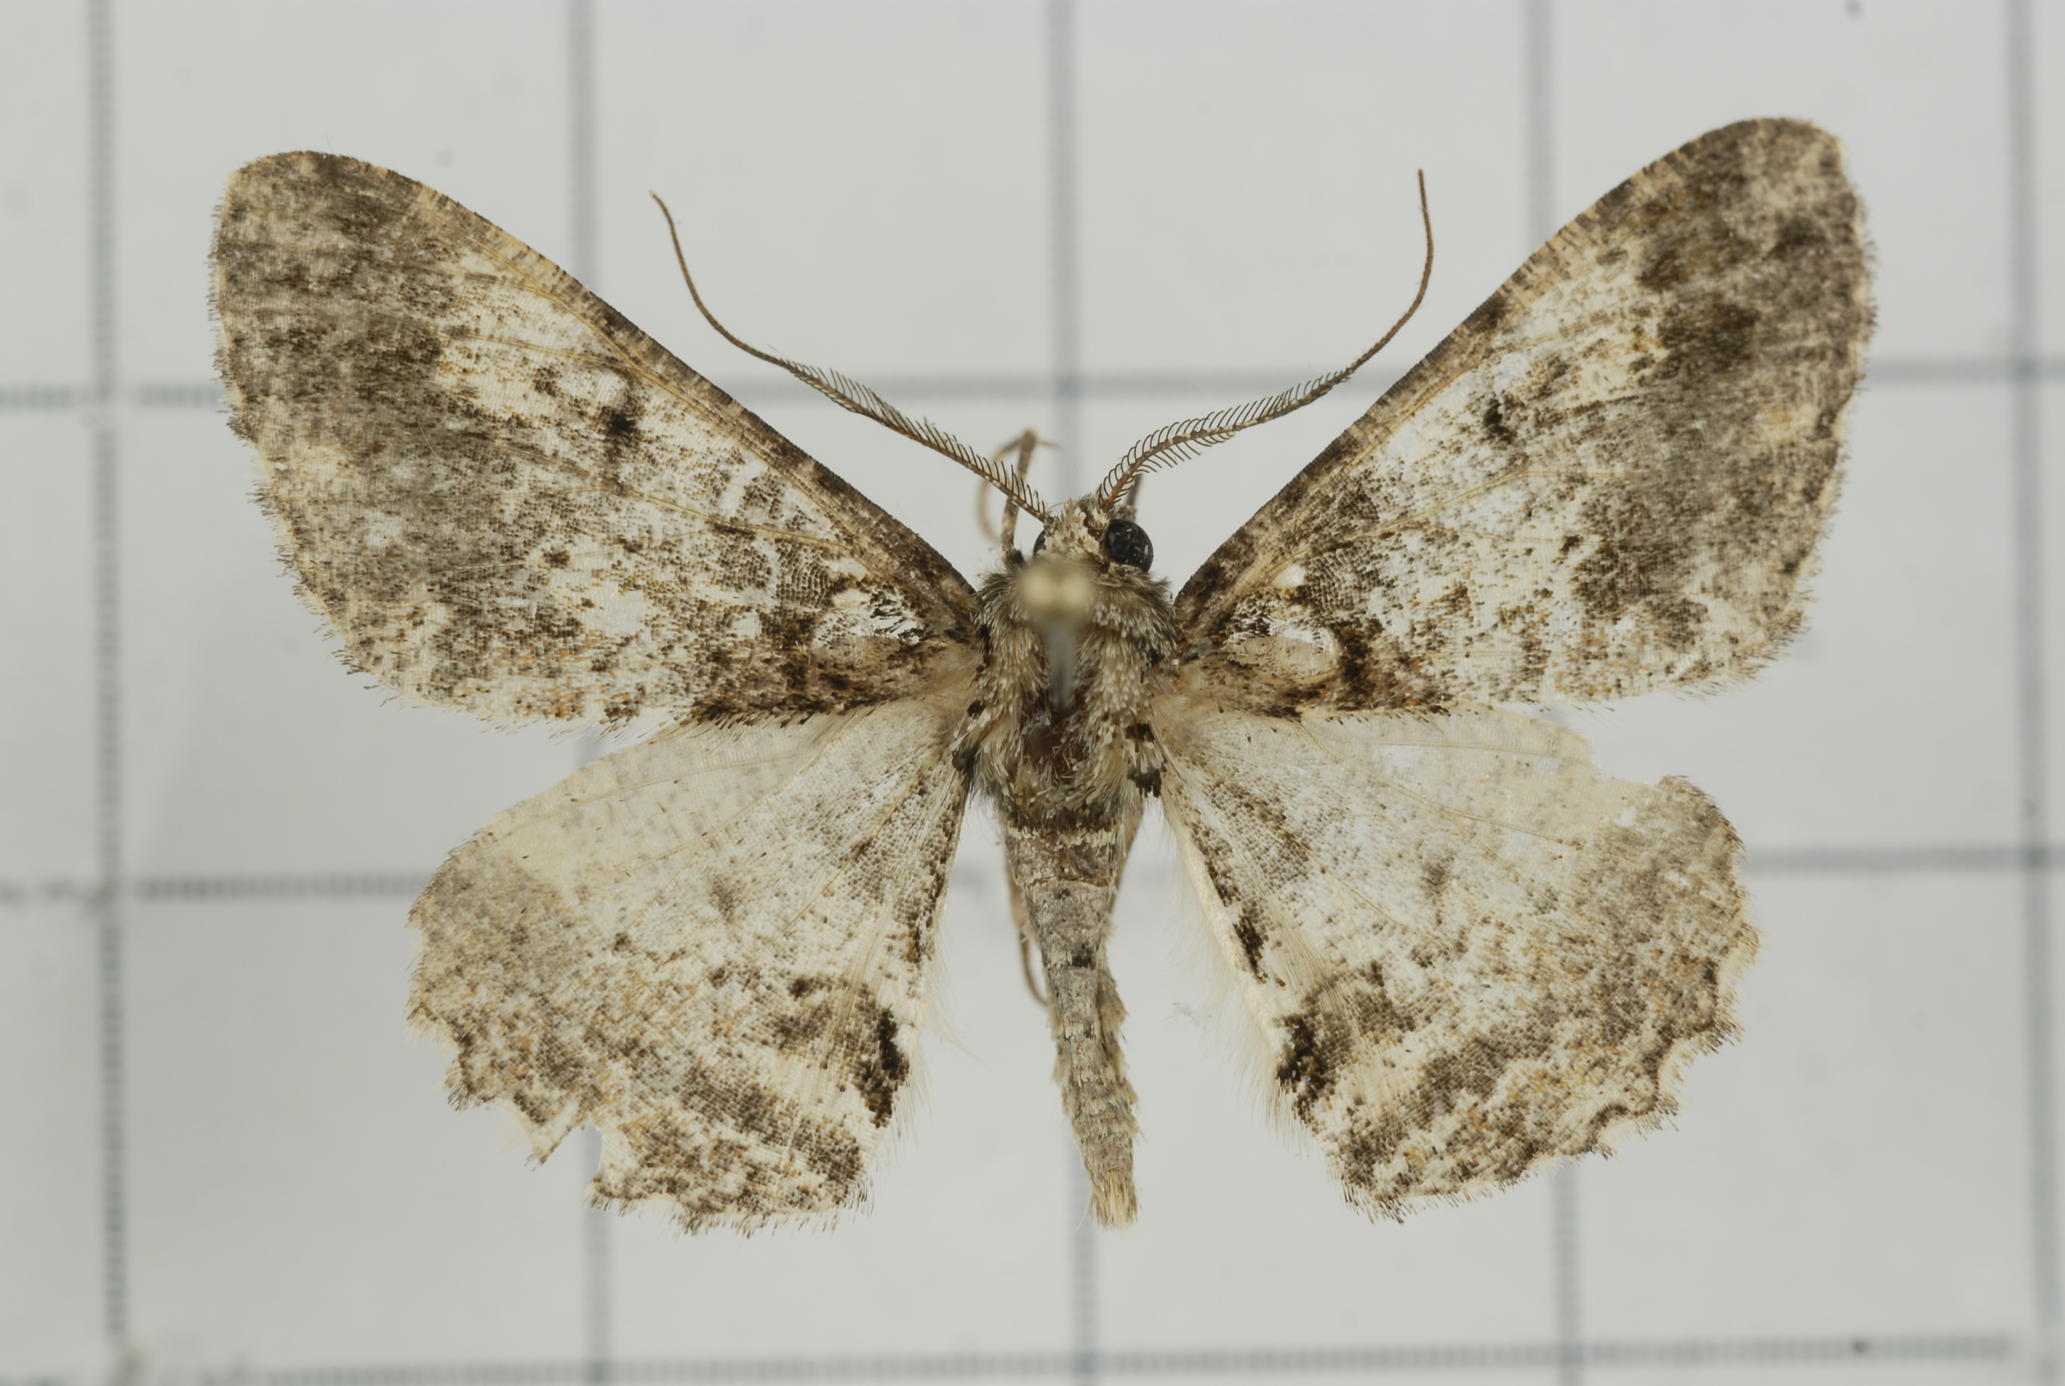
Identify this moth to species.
Alcis taiwanovariegata
